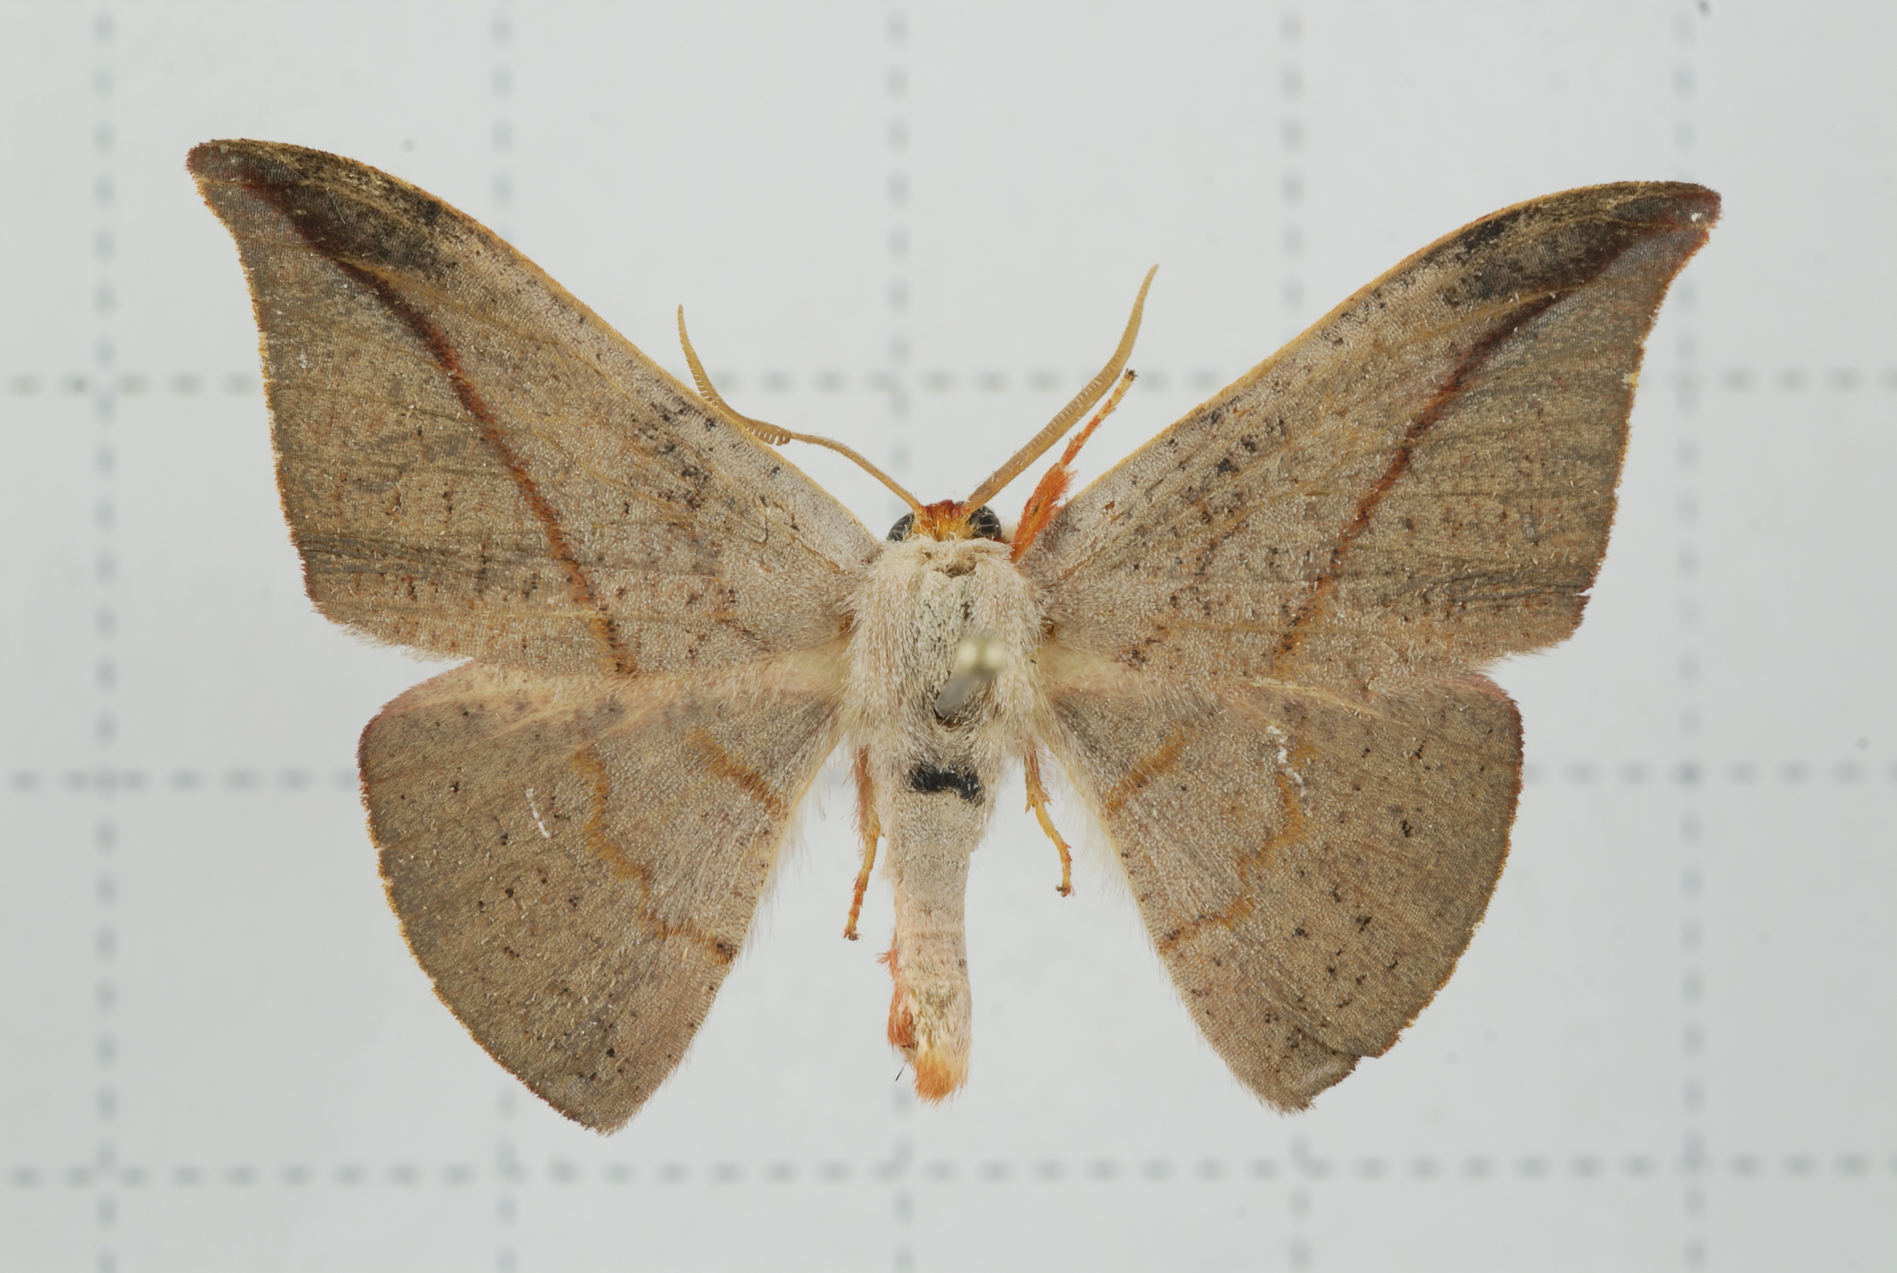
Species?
Oreta insignis
